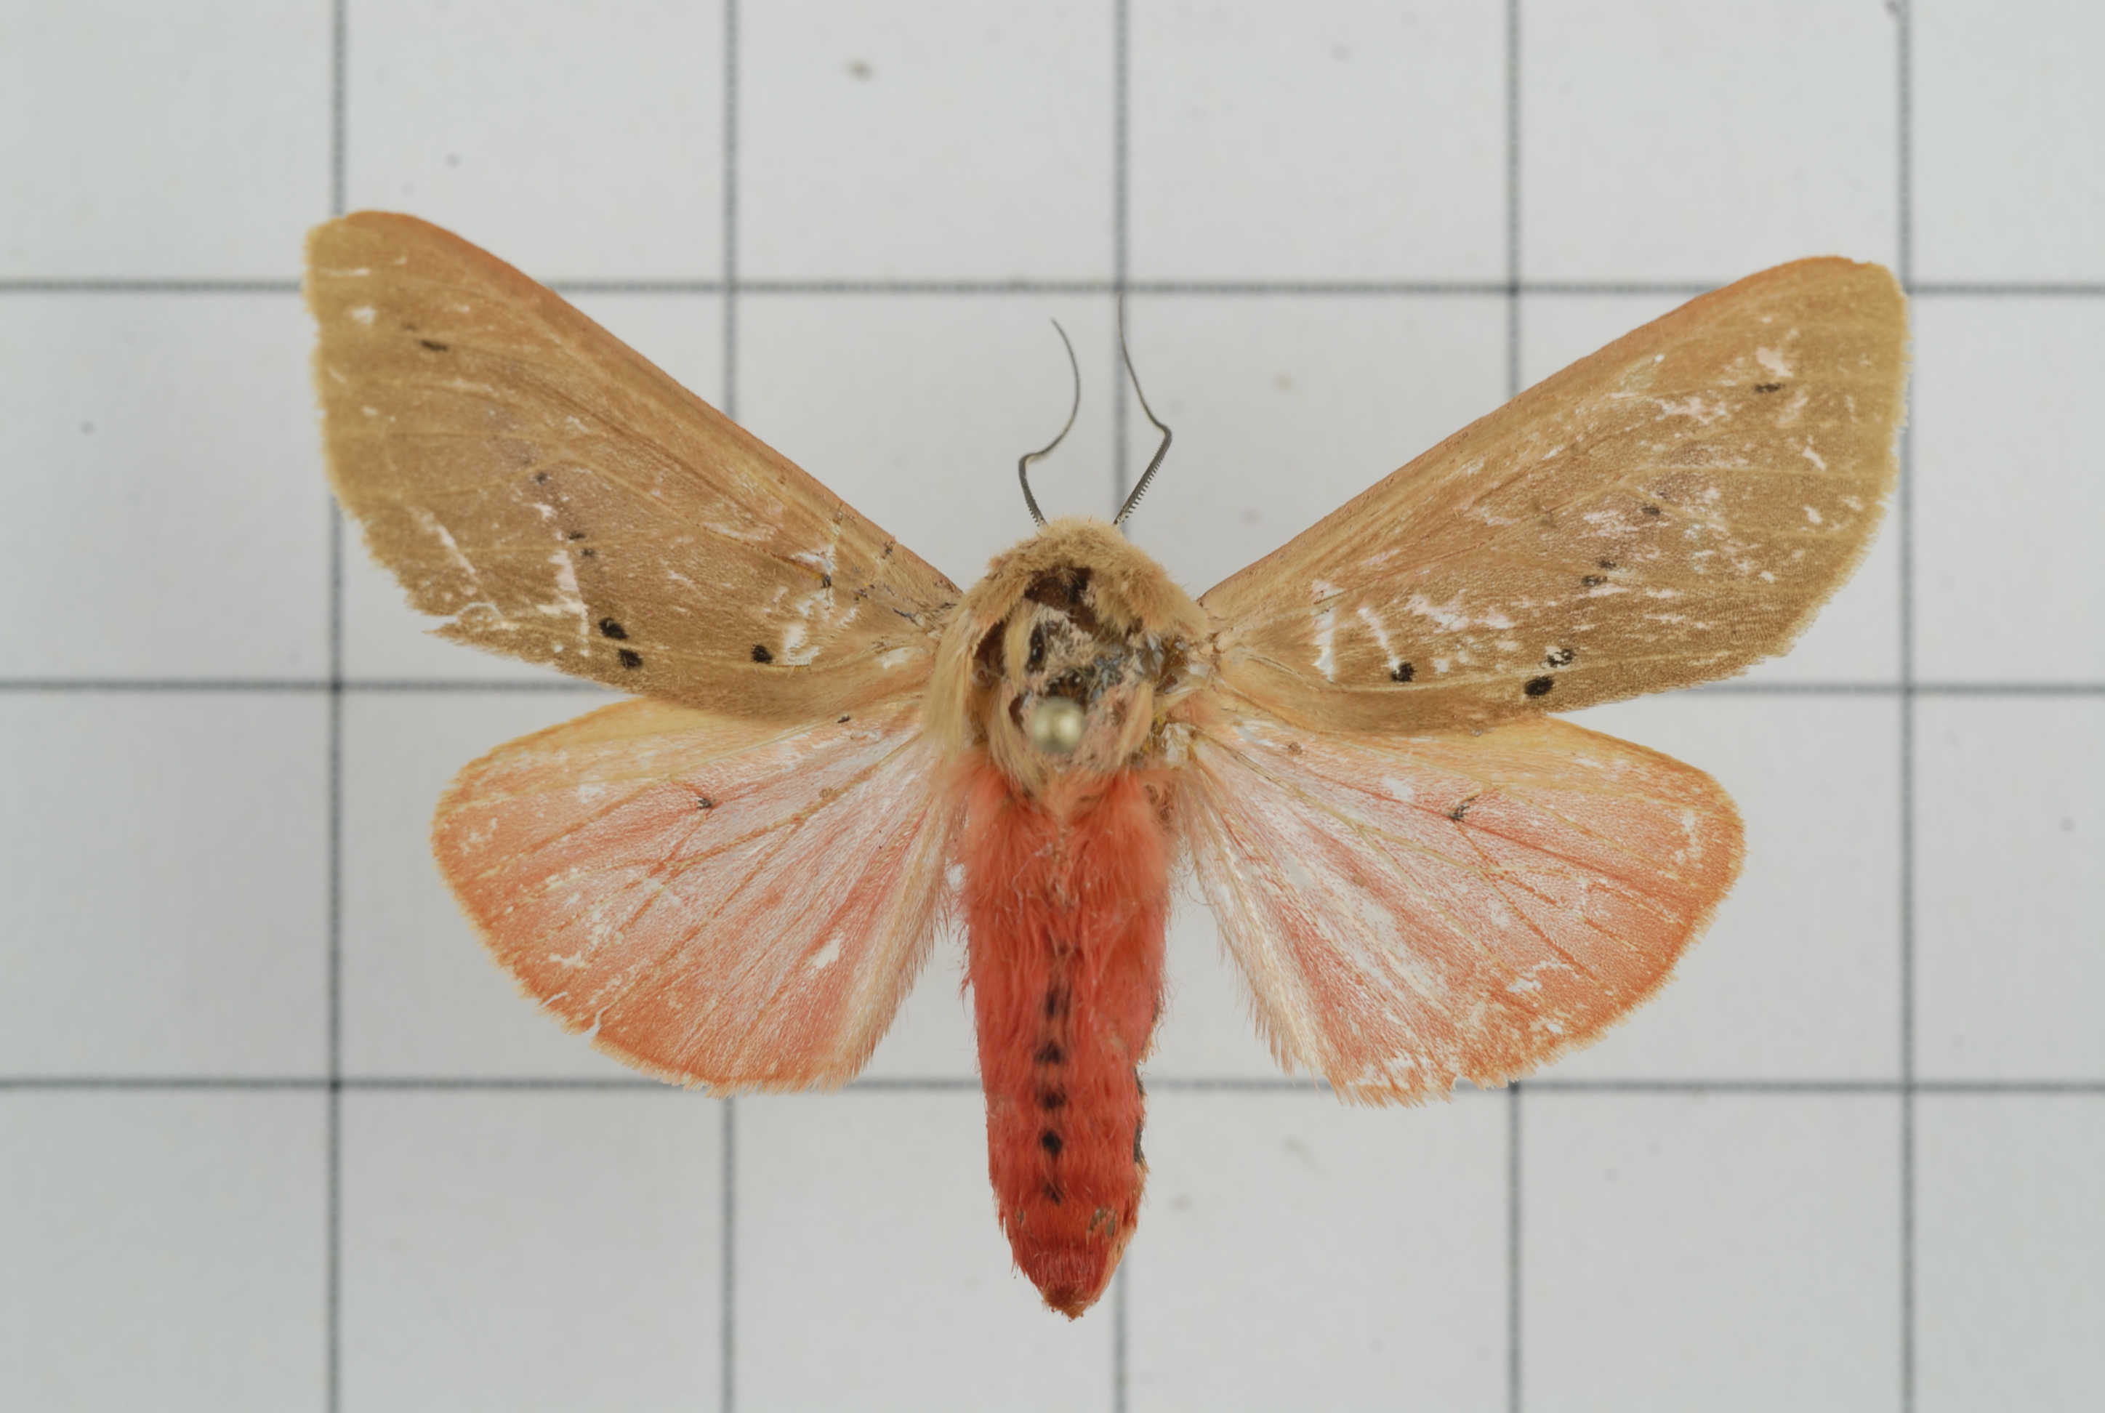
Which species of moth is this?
Spilarctia wilemani
